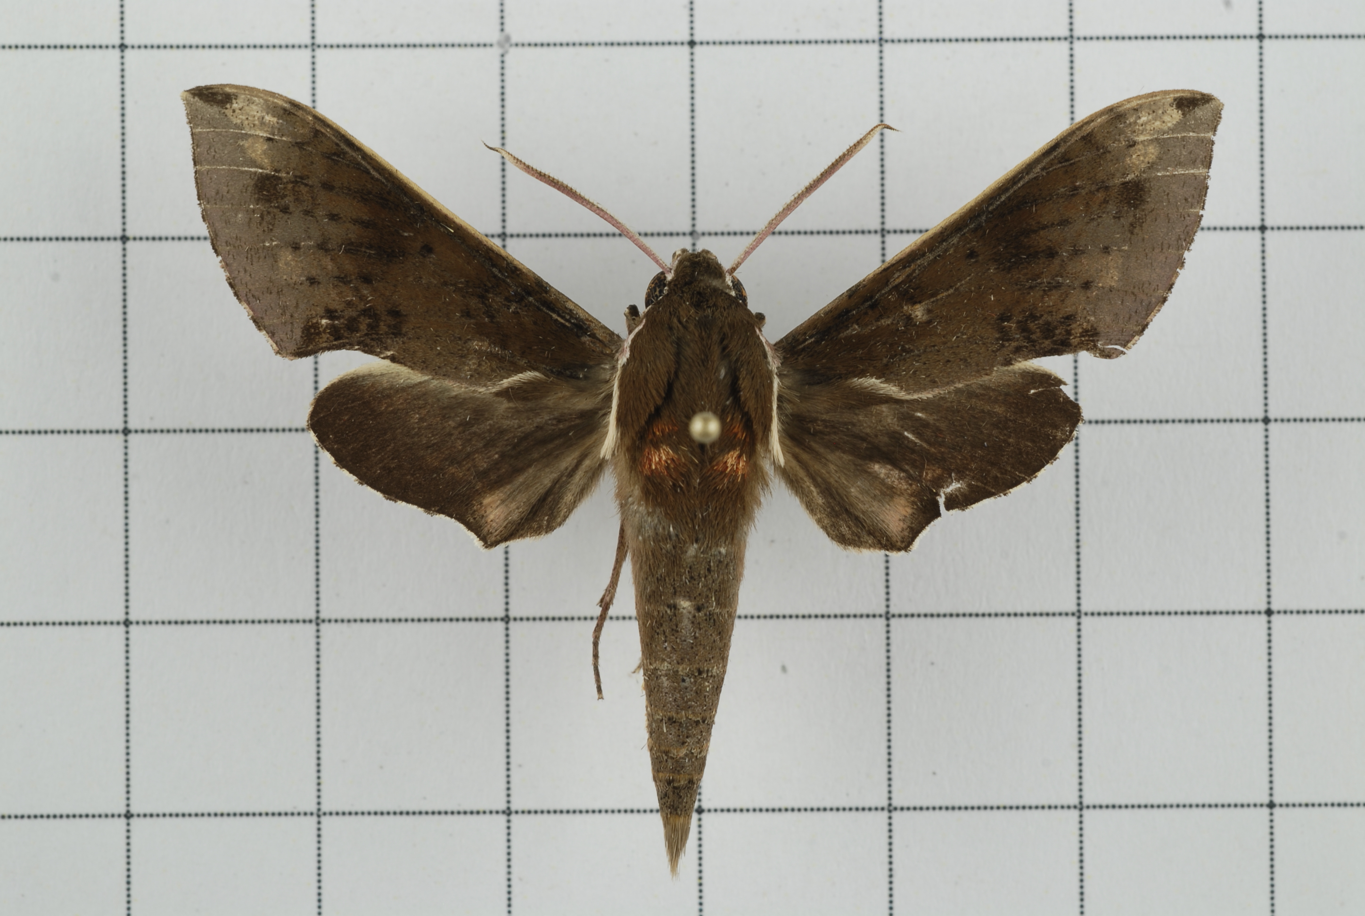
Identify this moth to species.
Rhagastis mongoliana
